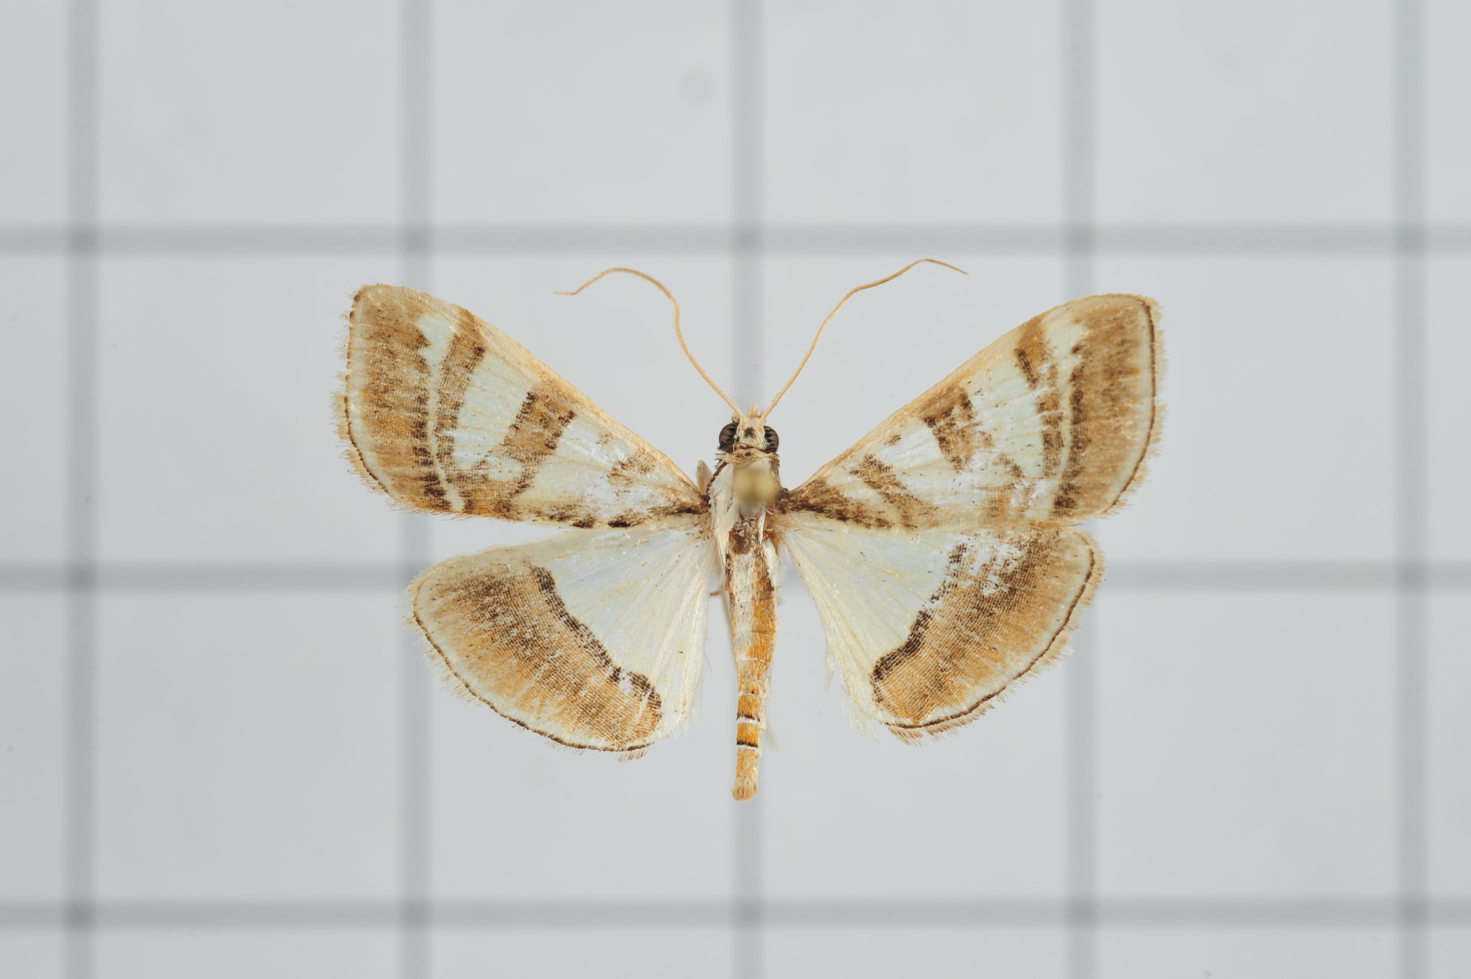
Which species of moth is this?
Glyphodes duplicalis
